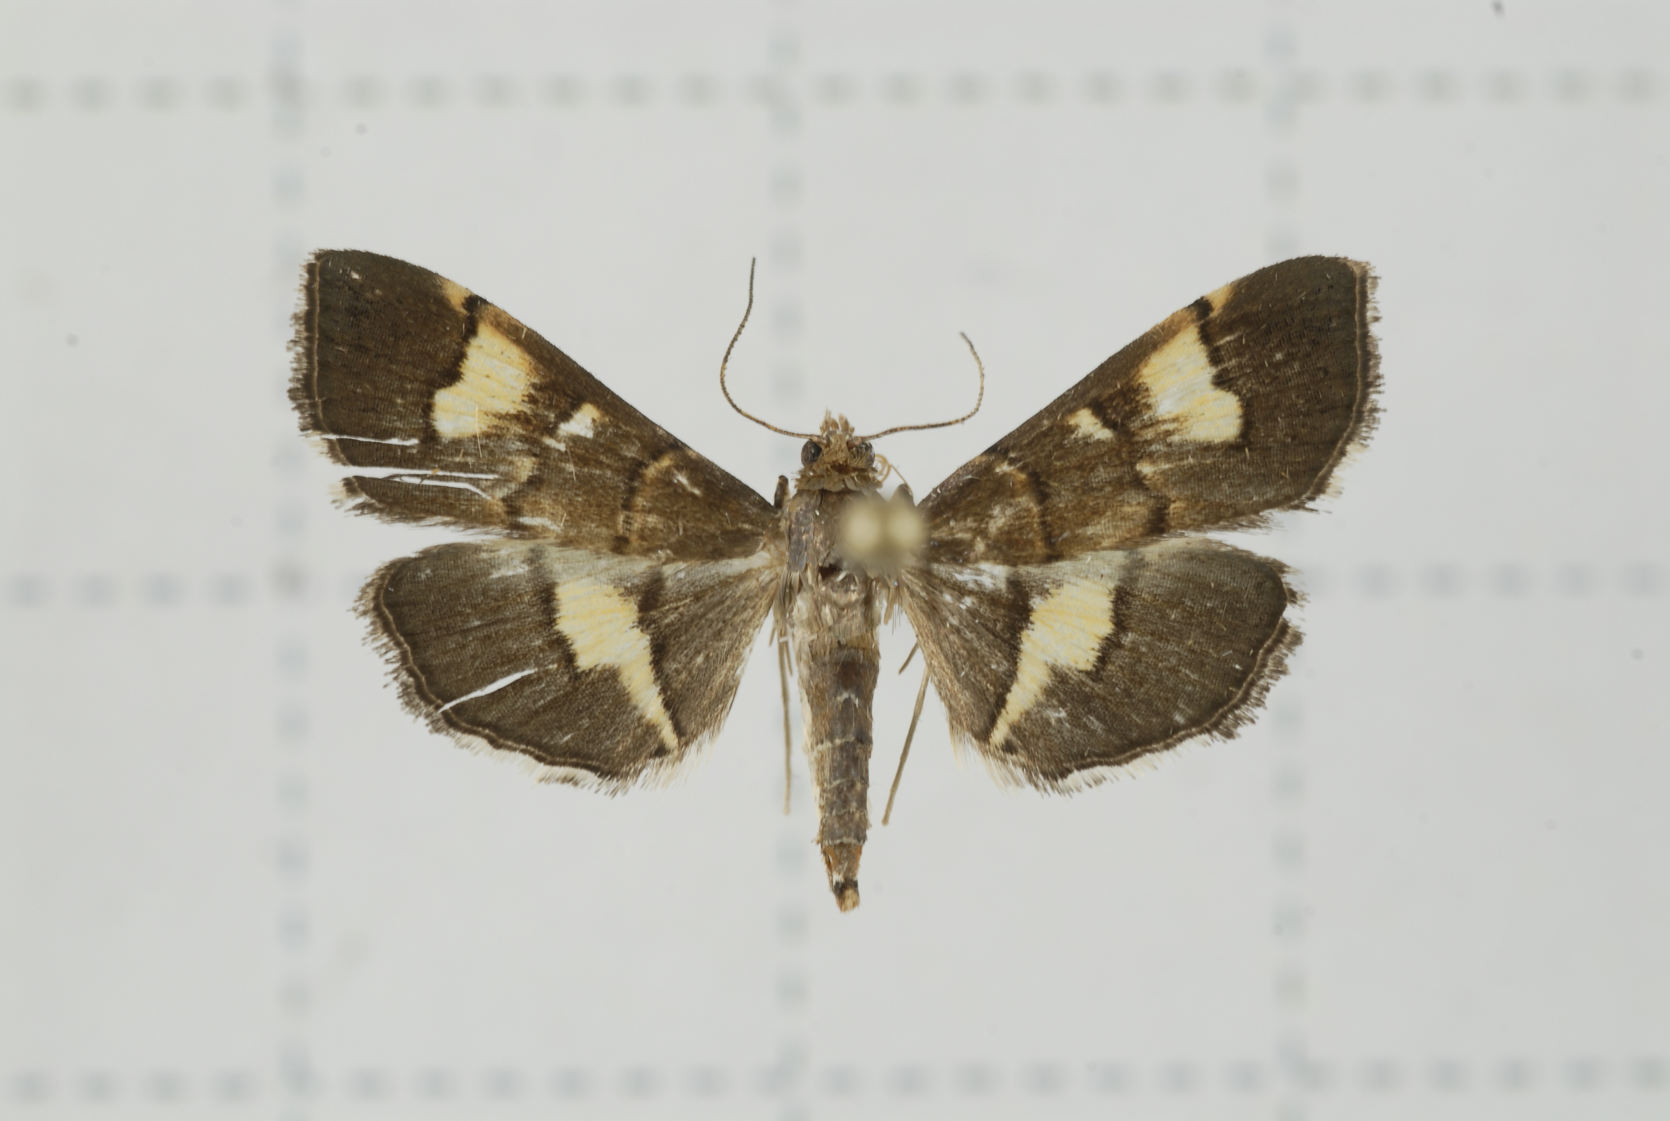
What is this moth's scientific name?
Syngamia falsidicalis
